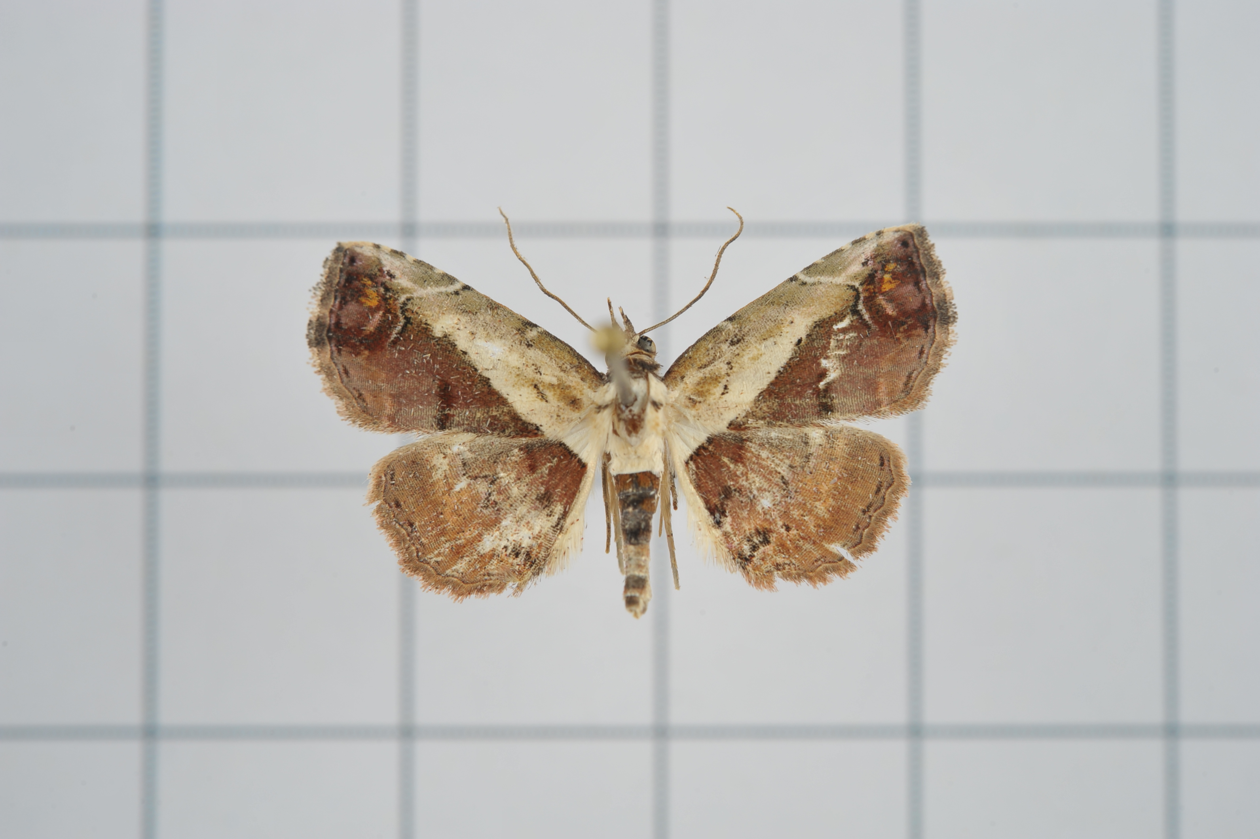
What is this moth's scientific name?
Lophoruza albicostalis
